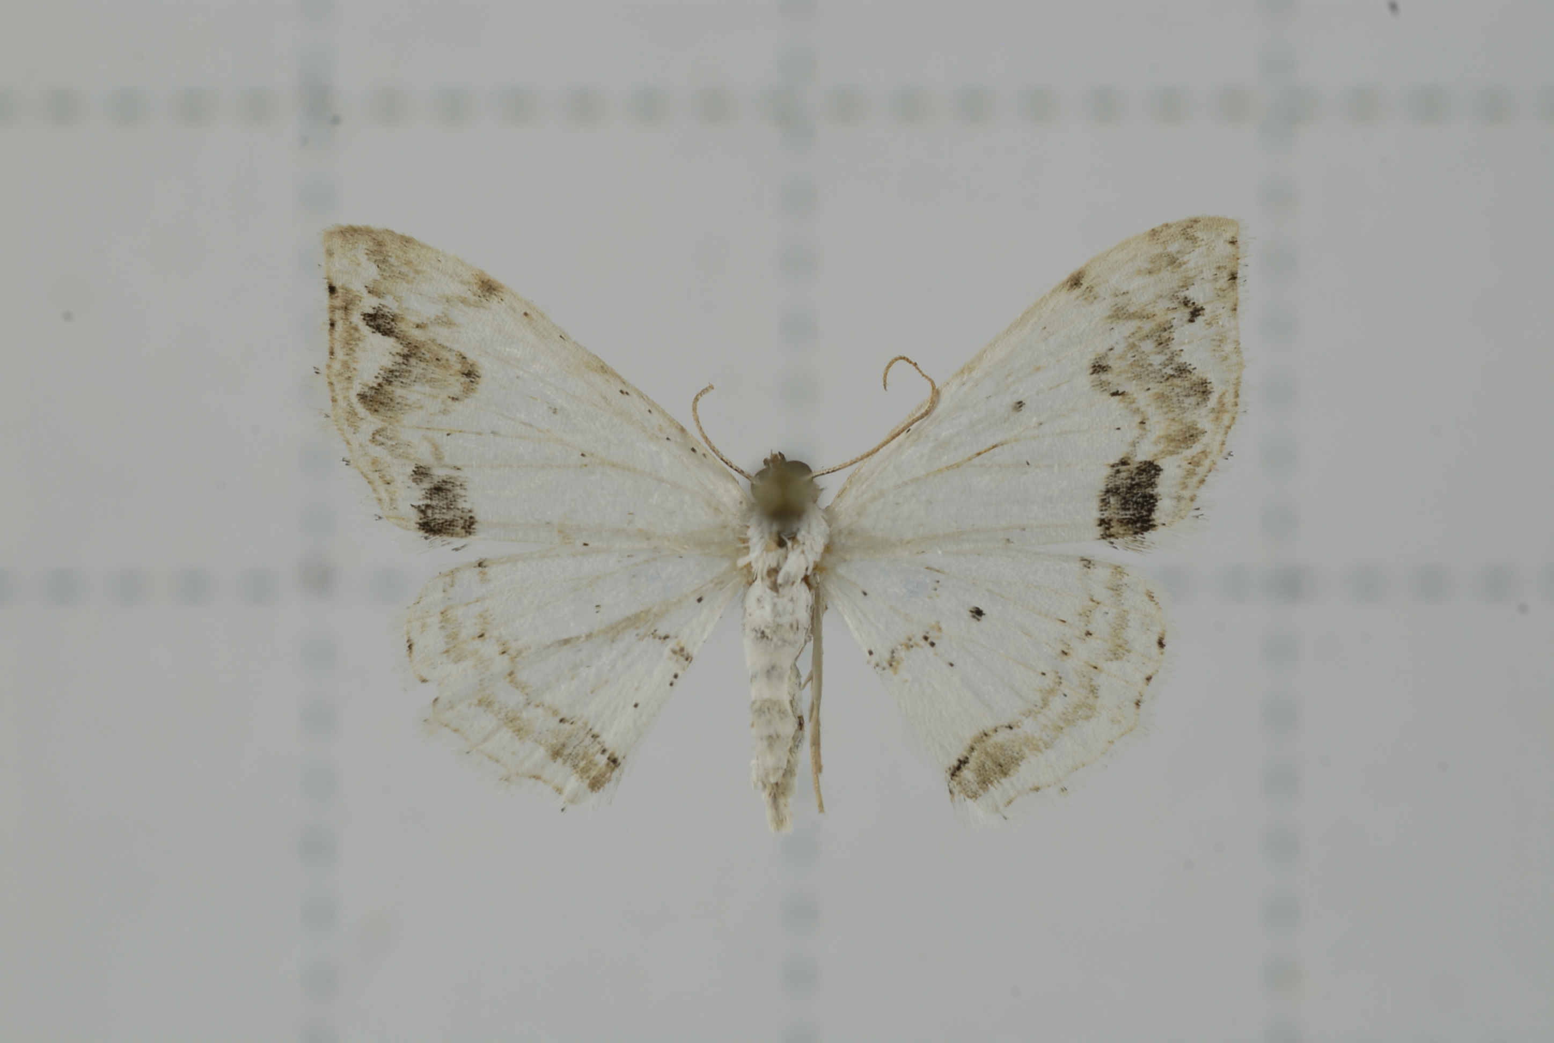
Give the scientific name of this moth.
Scopula yamanei
